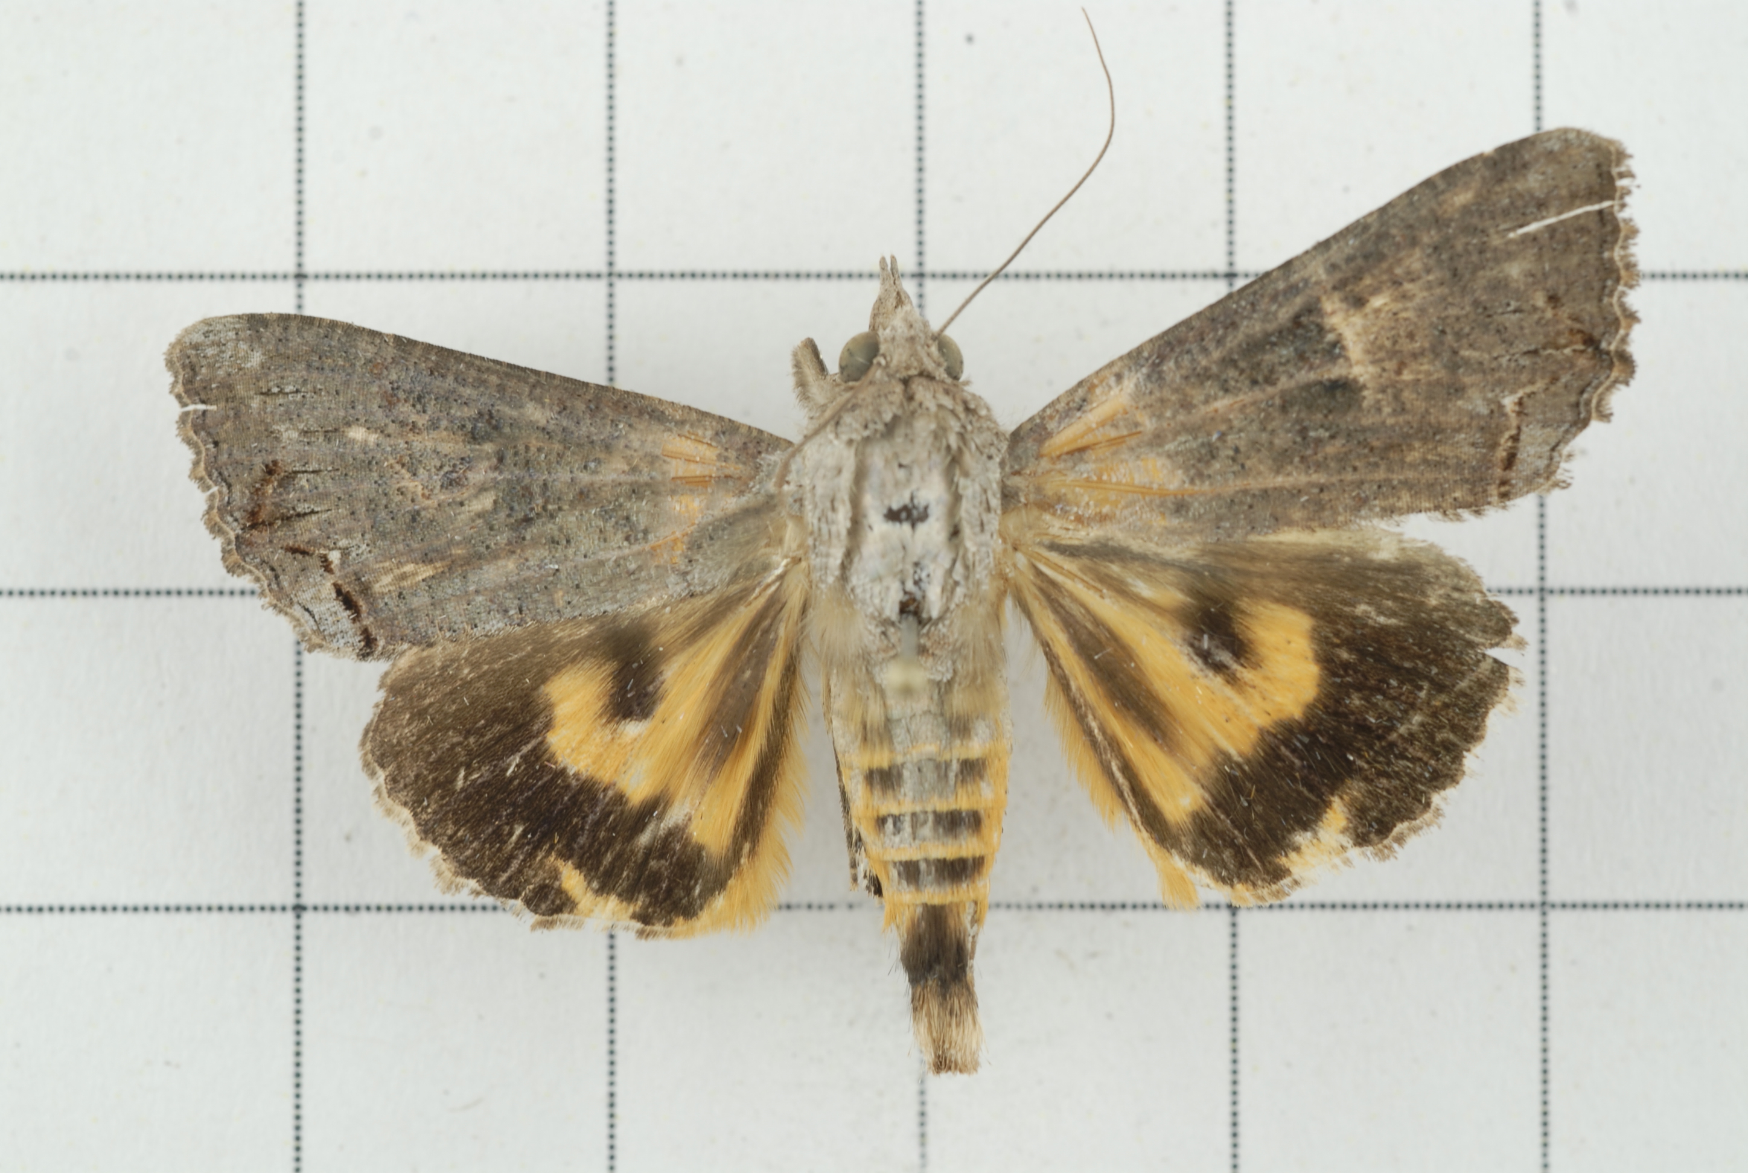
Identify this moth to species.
Hypocala deflorata deflorata
